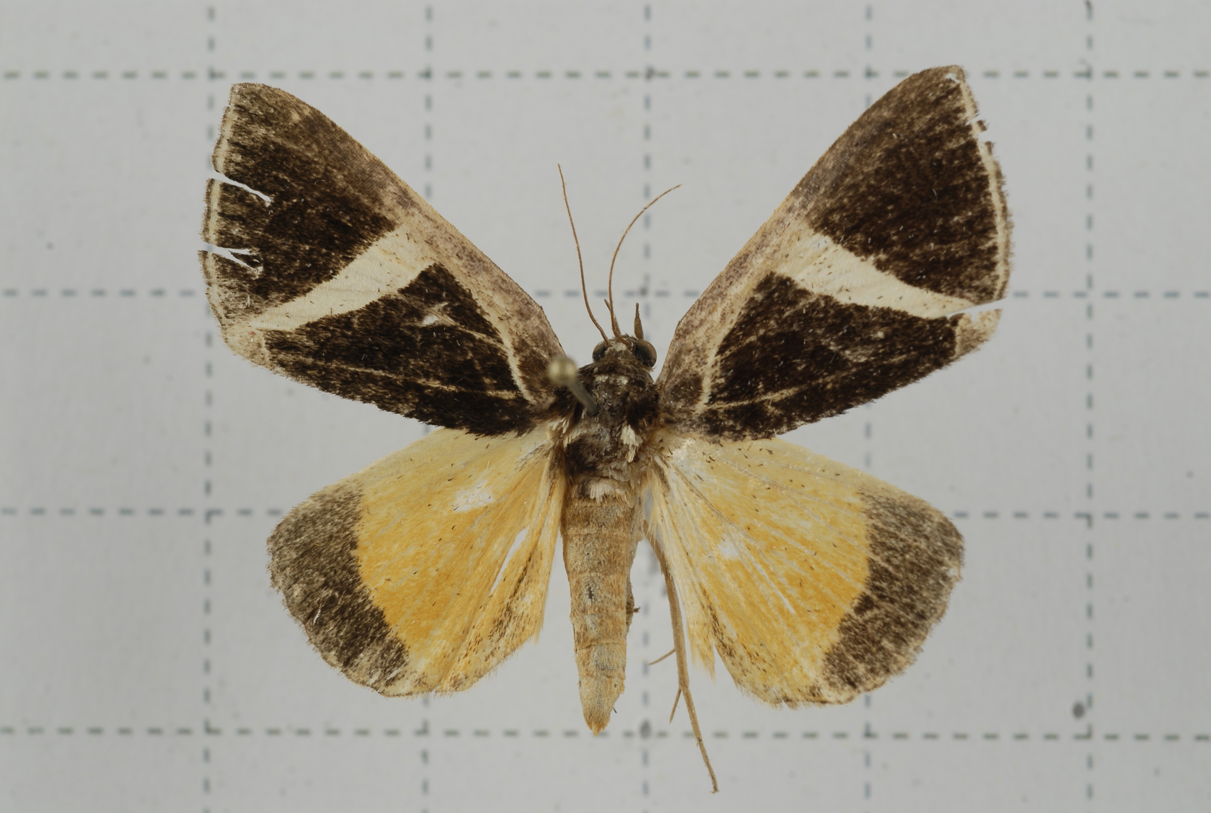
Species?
Fodina contigua
